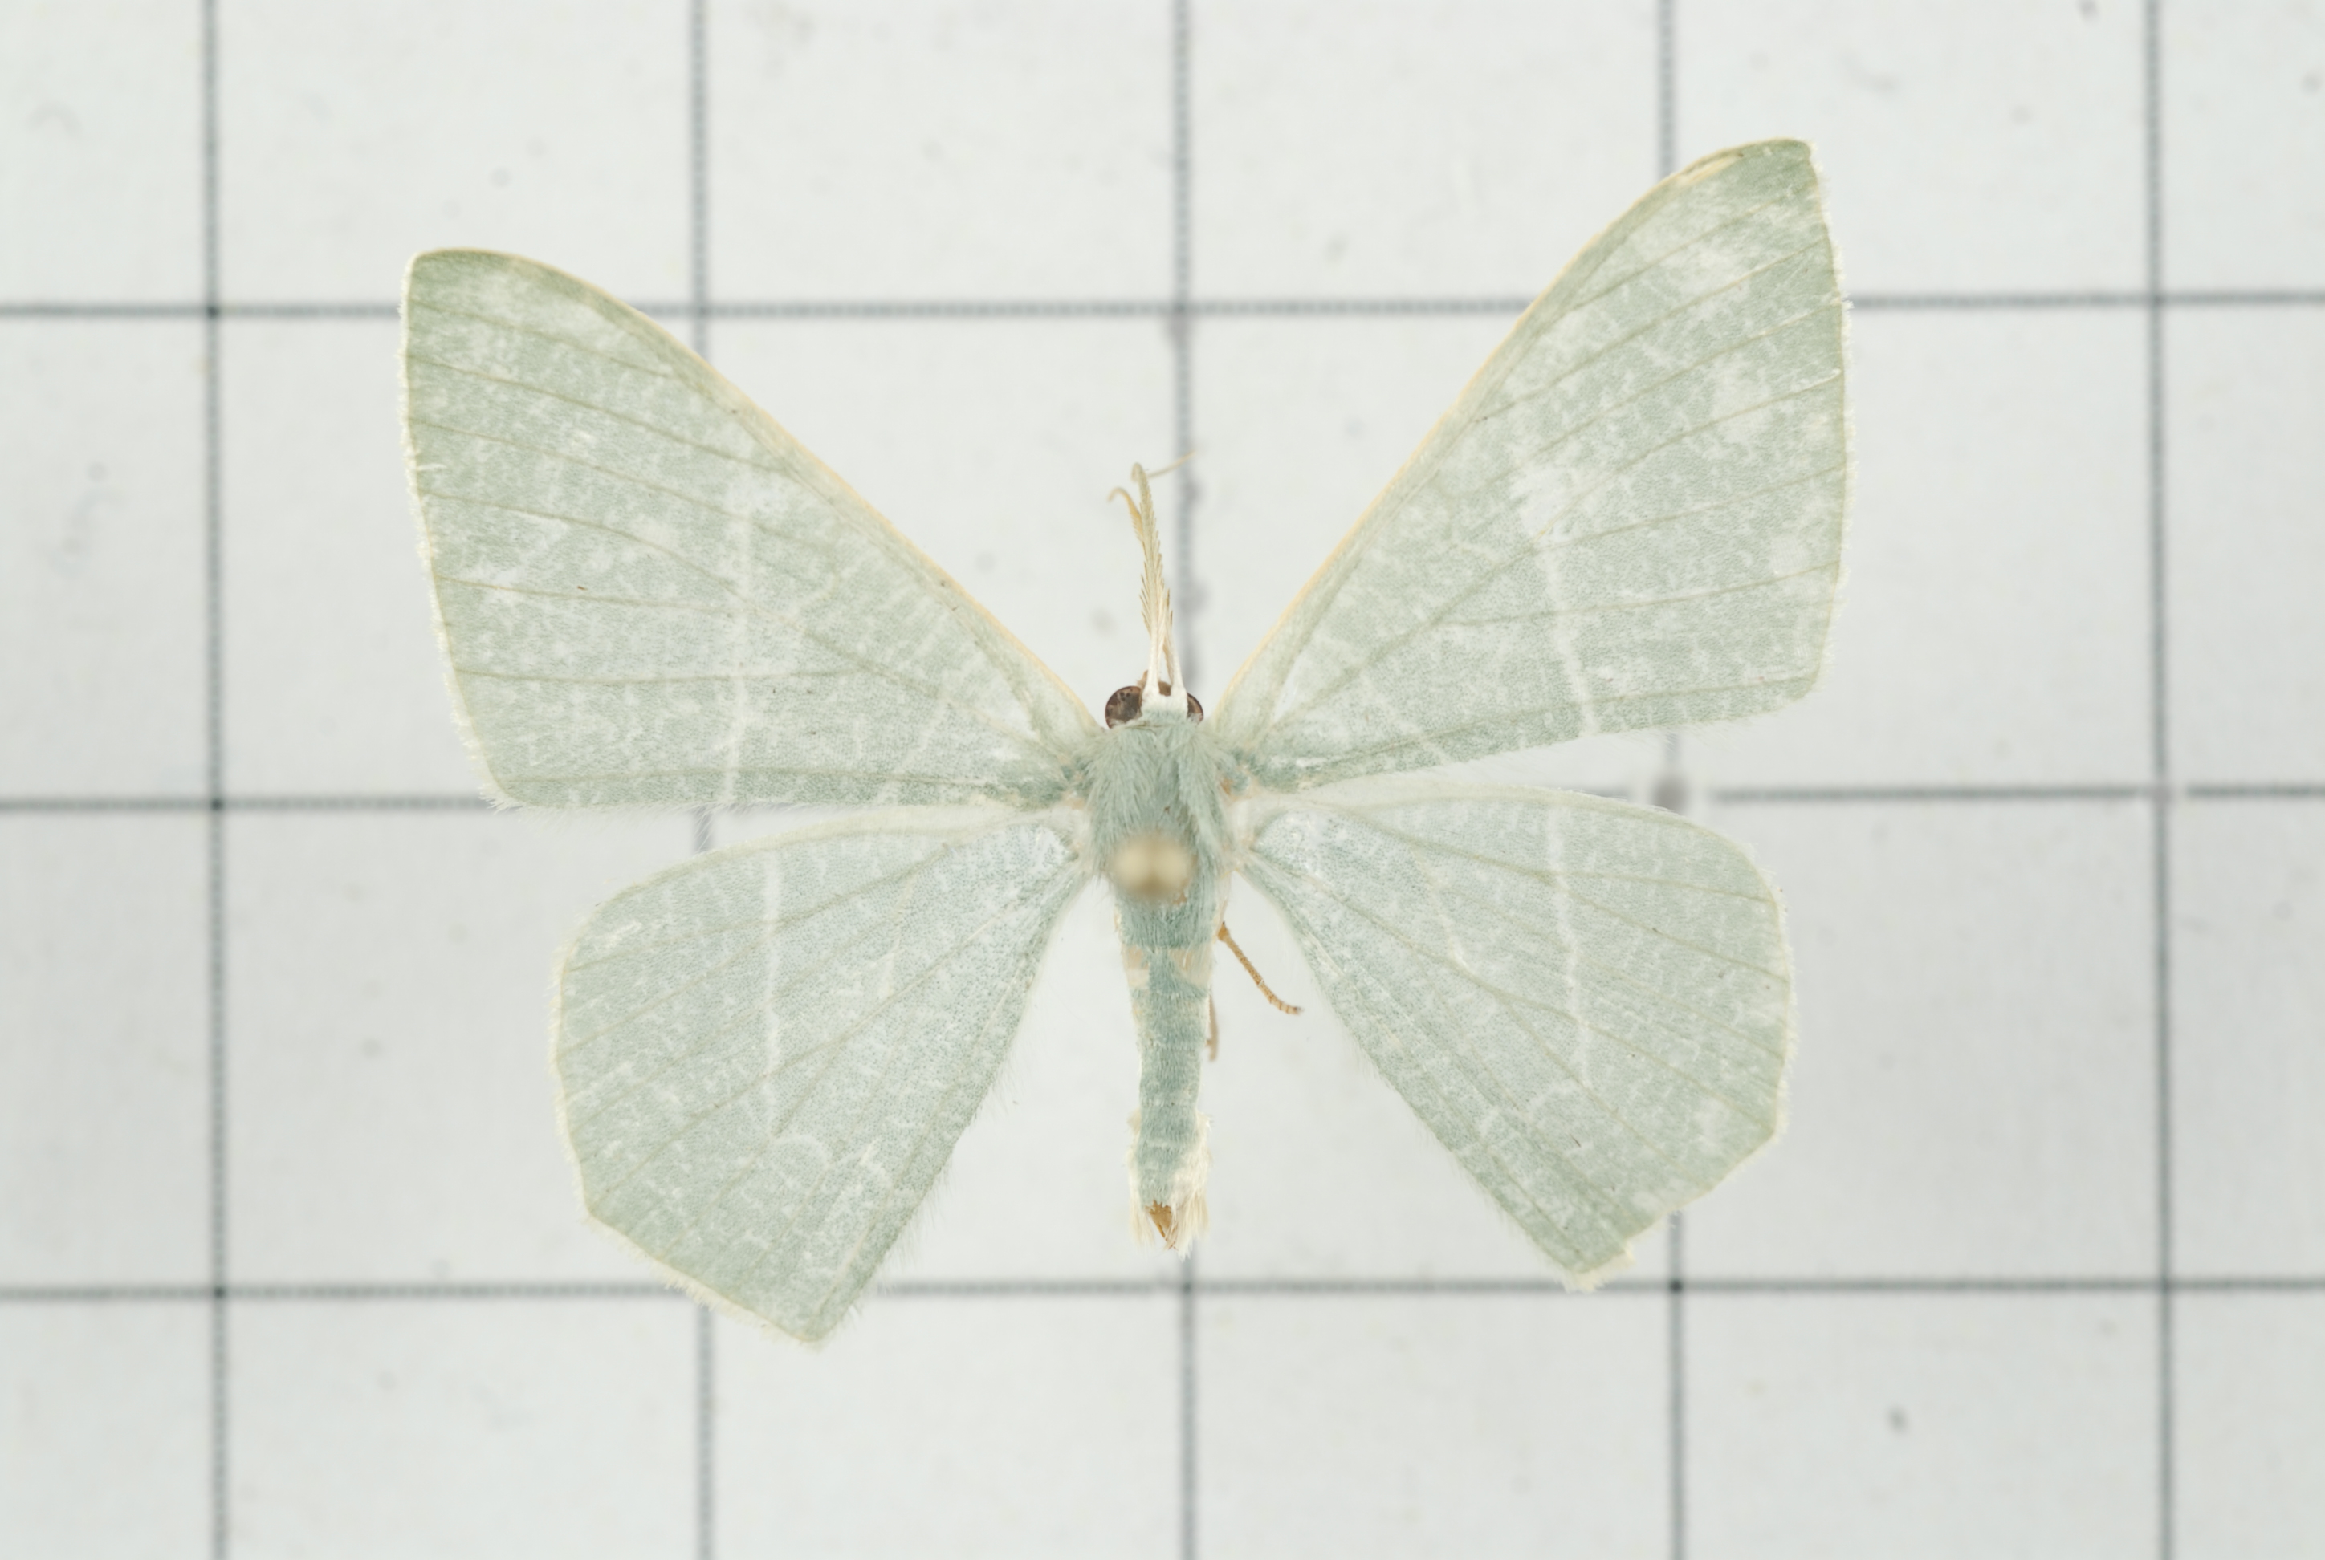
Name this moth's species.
Pelagodes subquadraria
